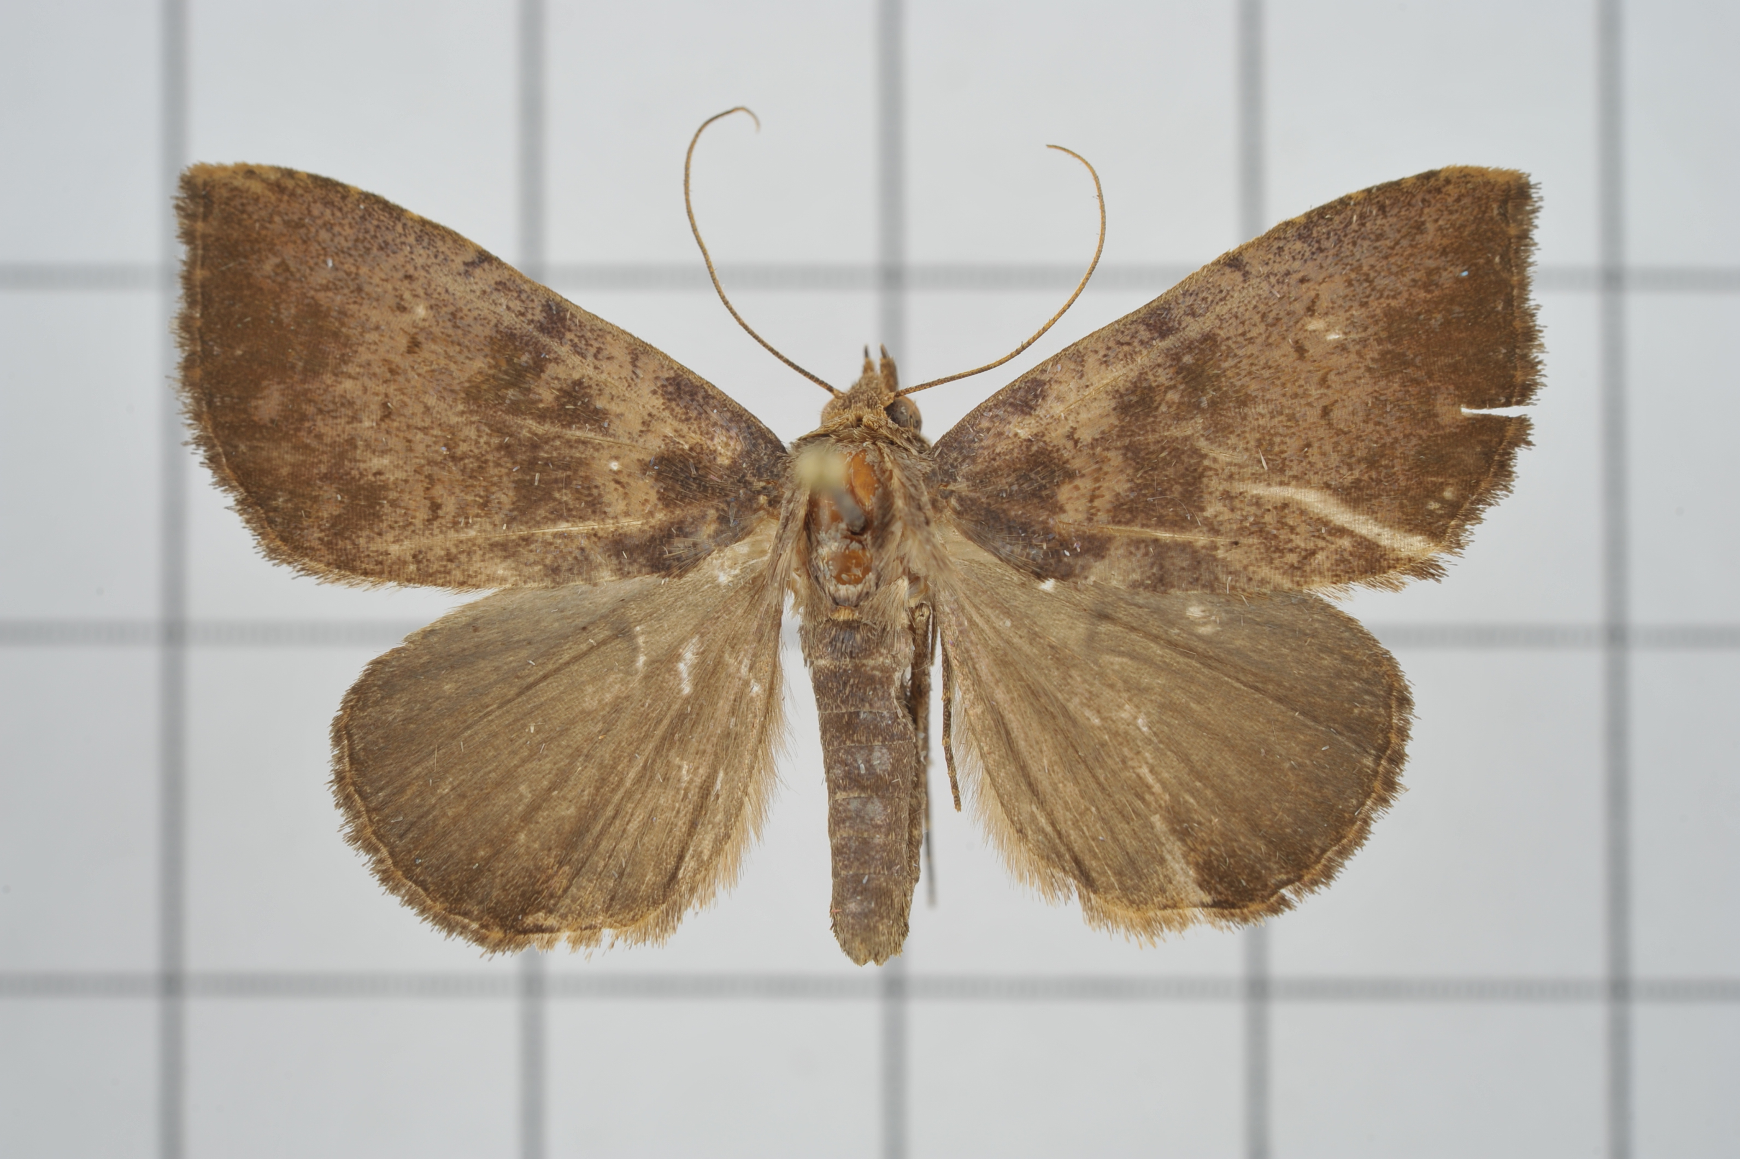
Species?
Scedopla umbrosa
